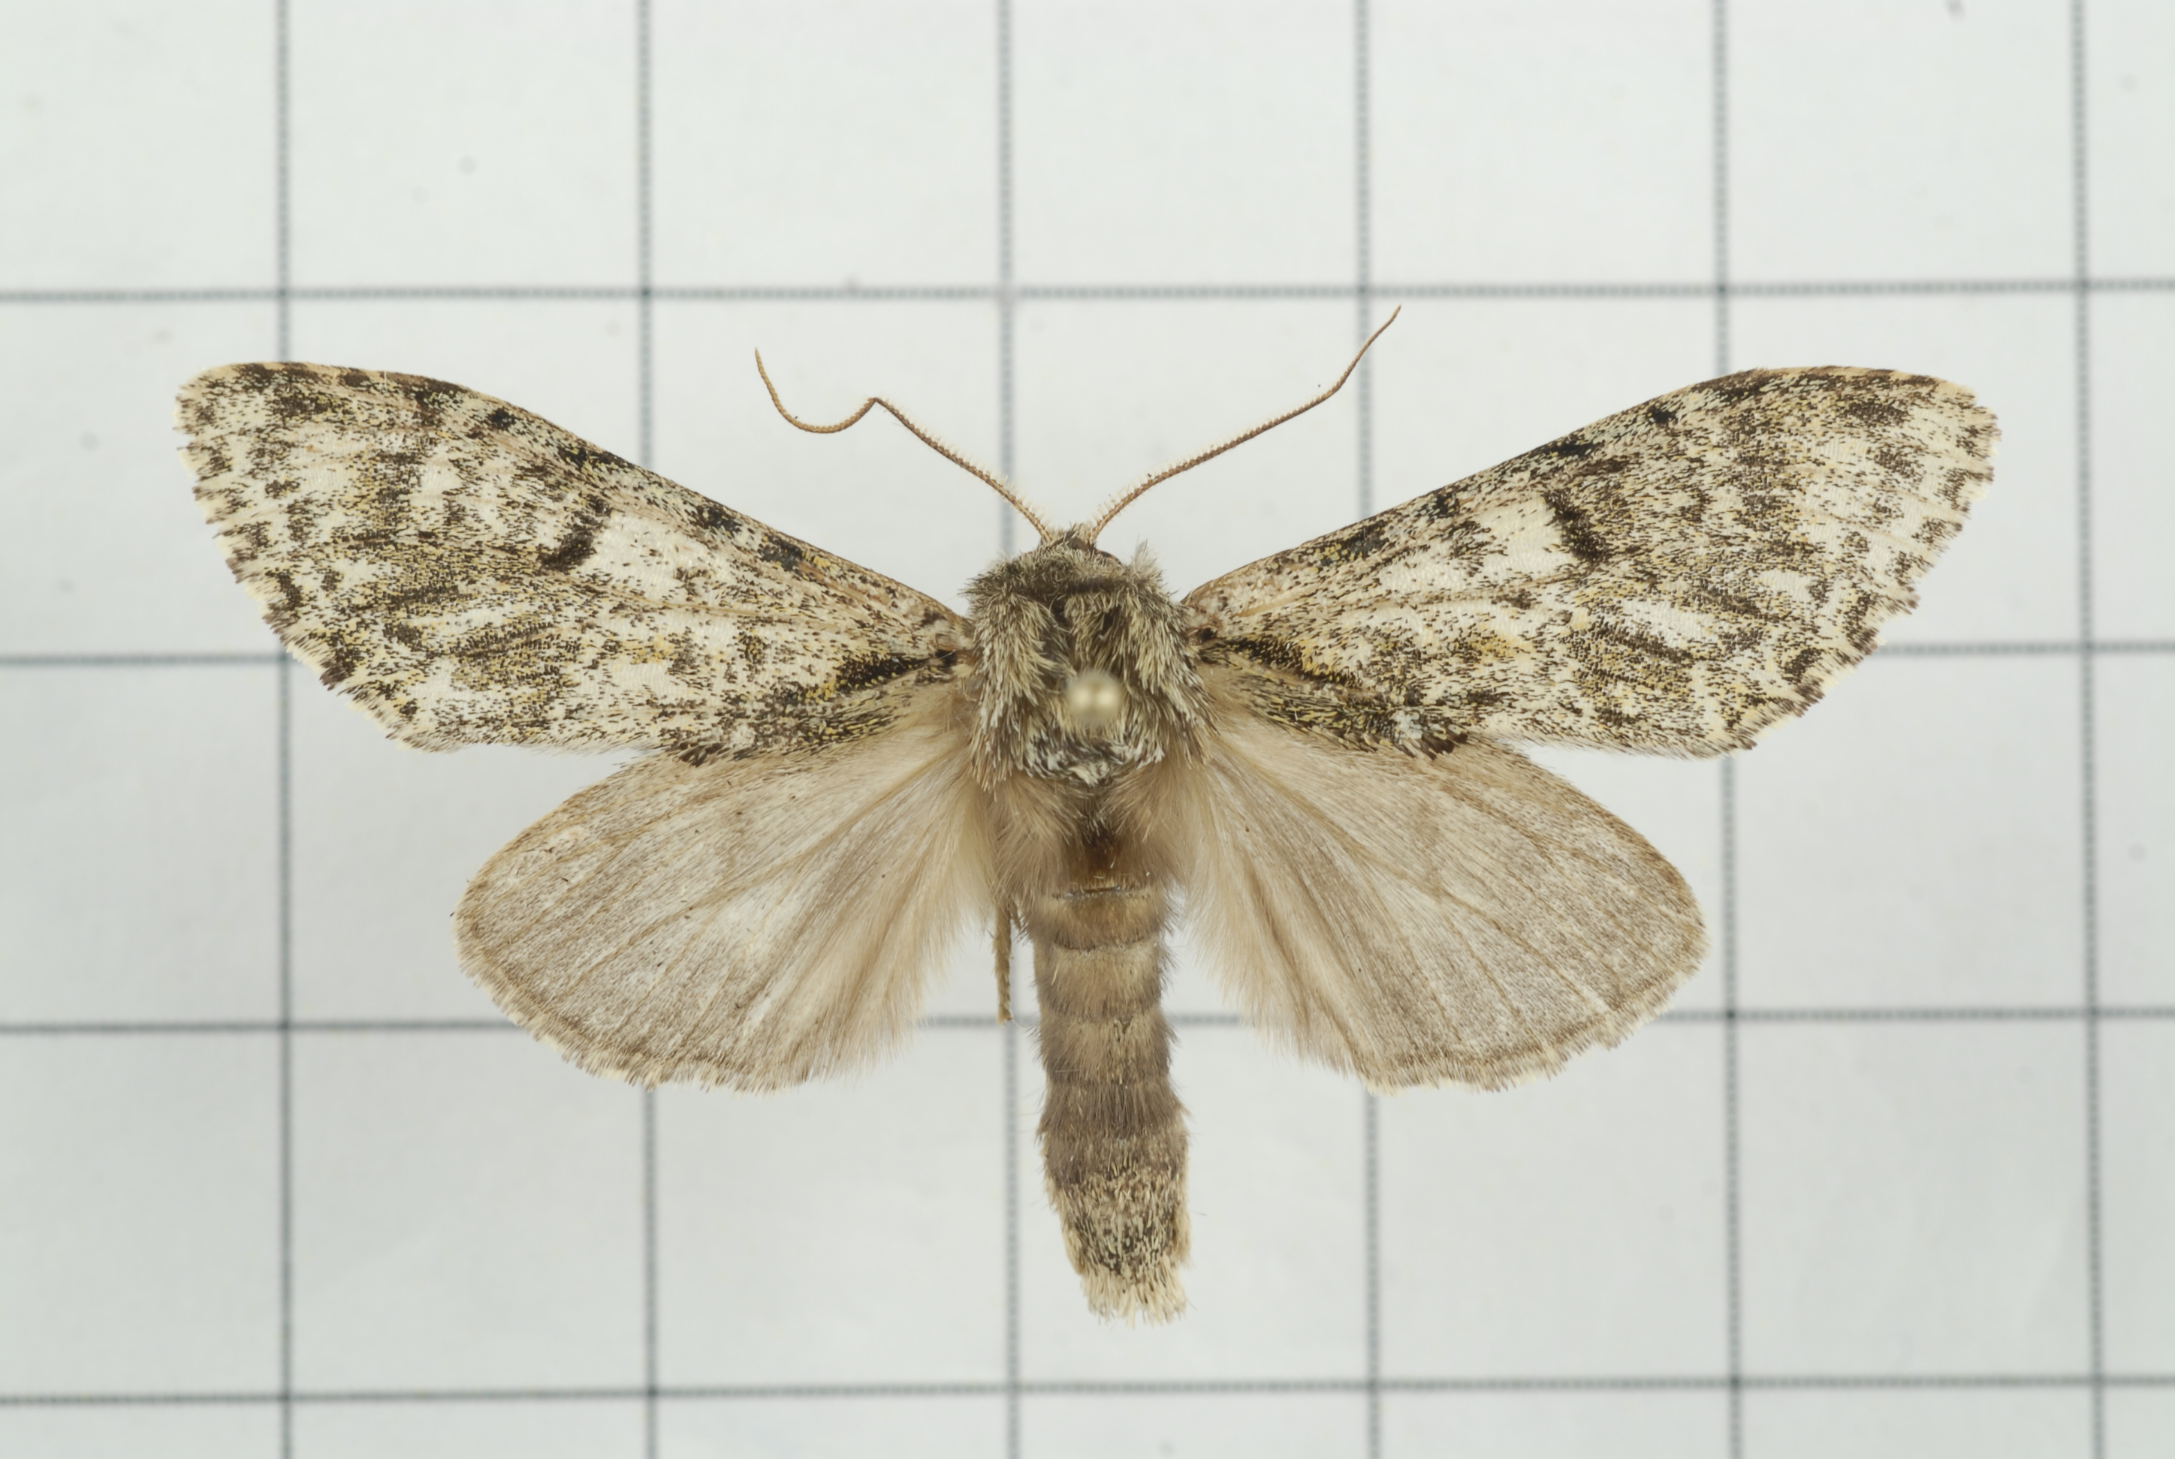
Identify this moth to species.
Pheosiopsis cinerea formosana
